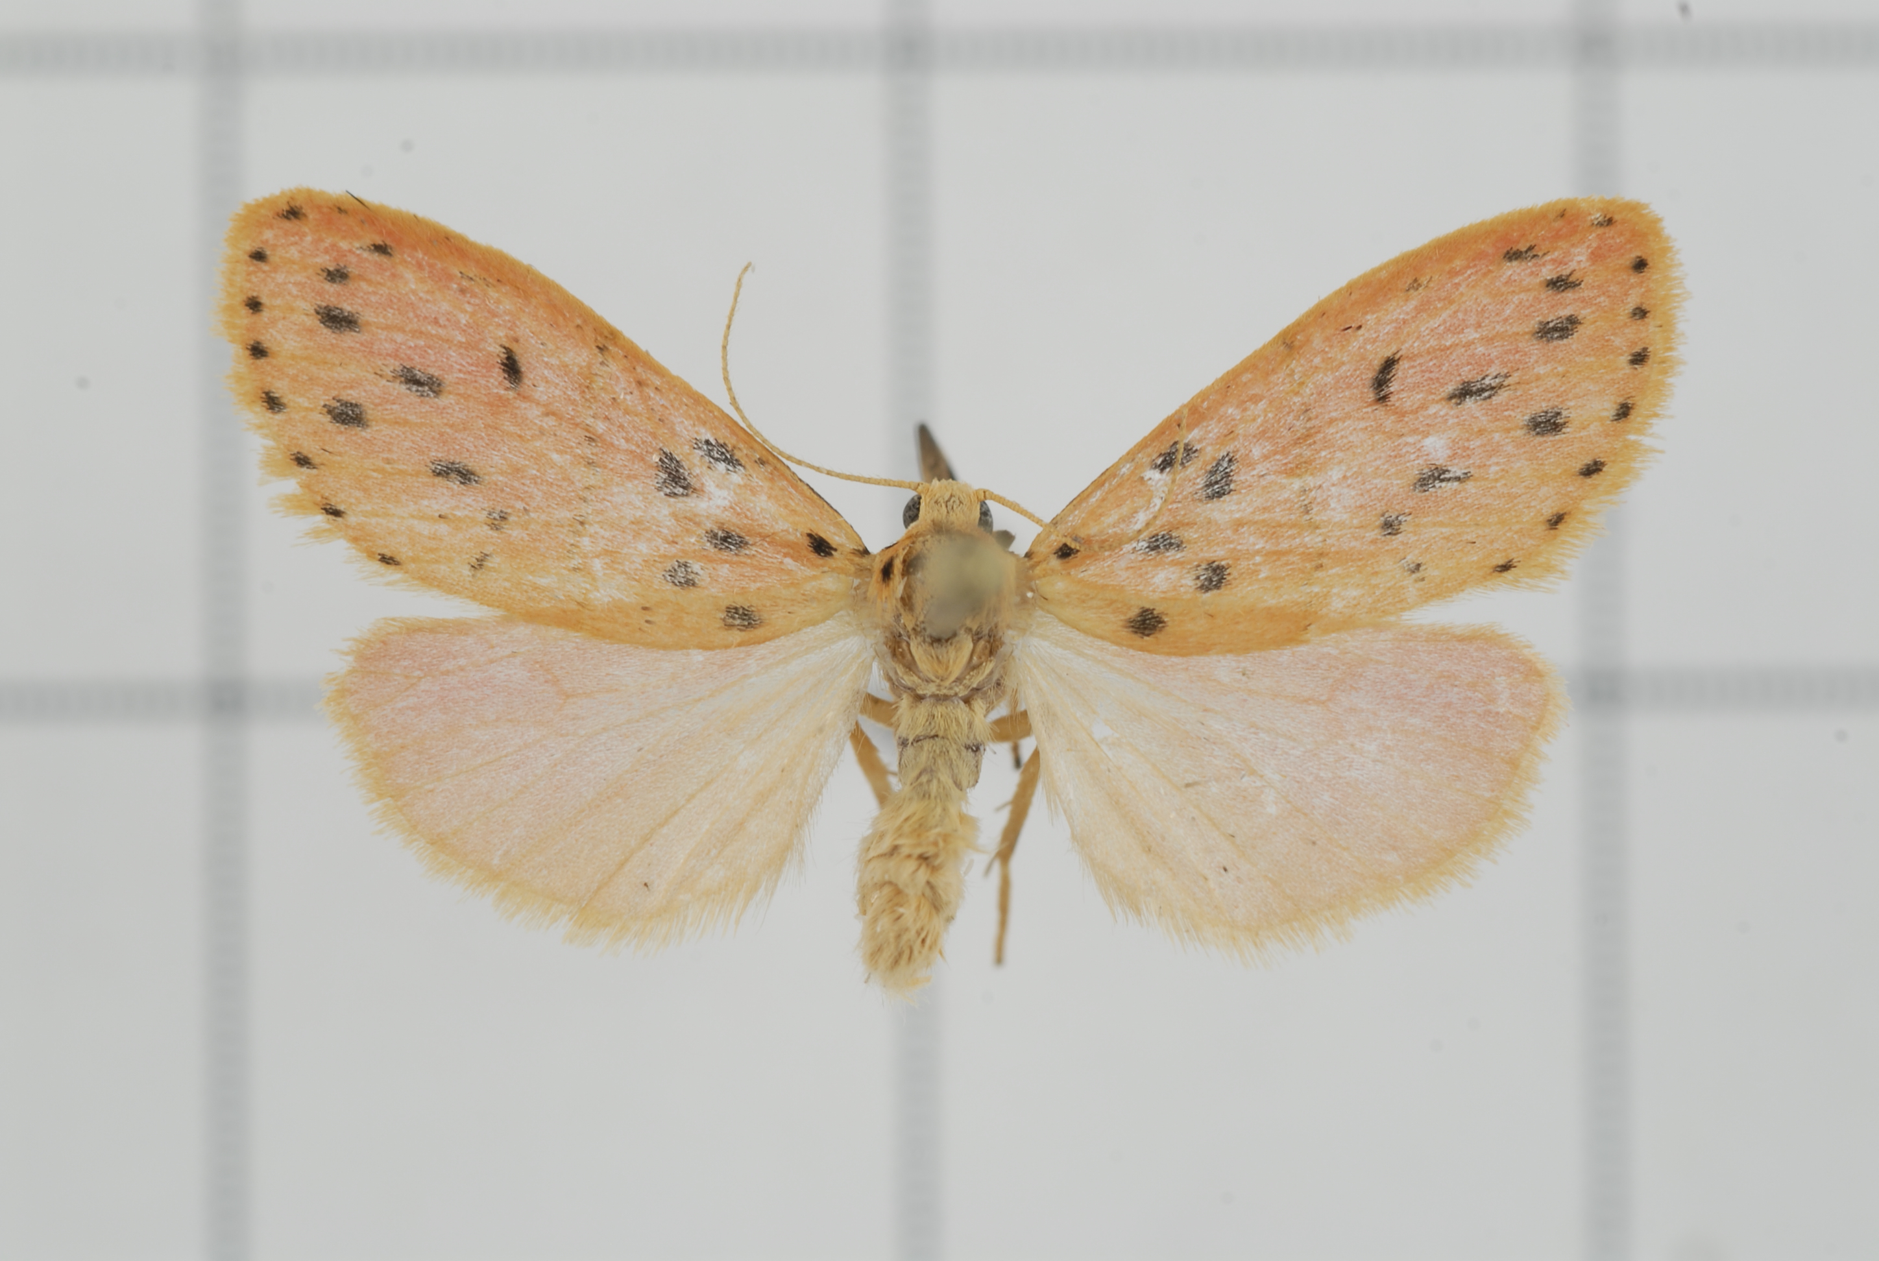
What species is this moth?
Miltochrista arcuata
